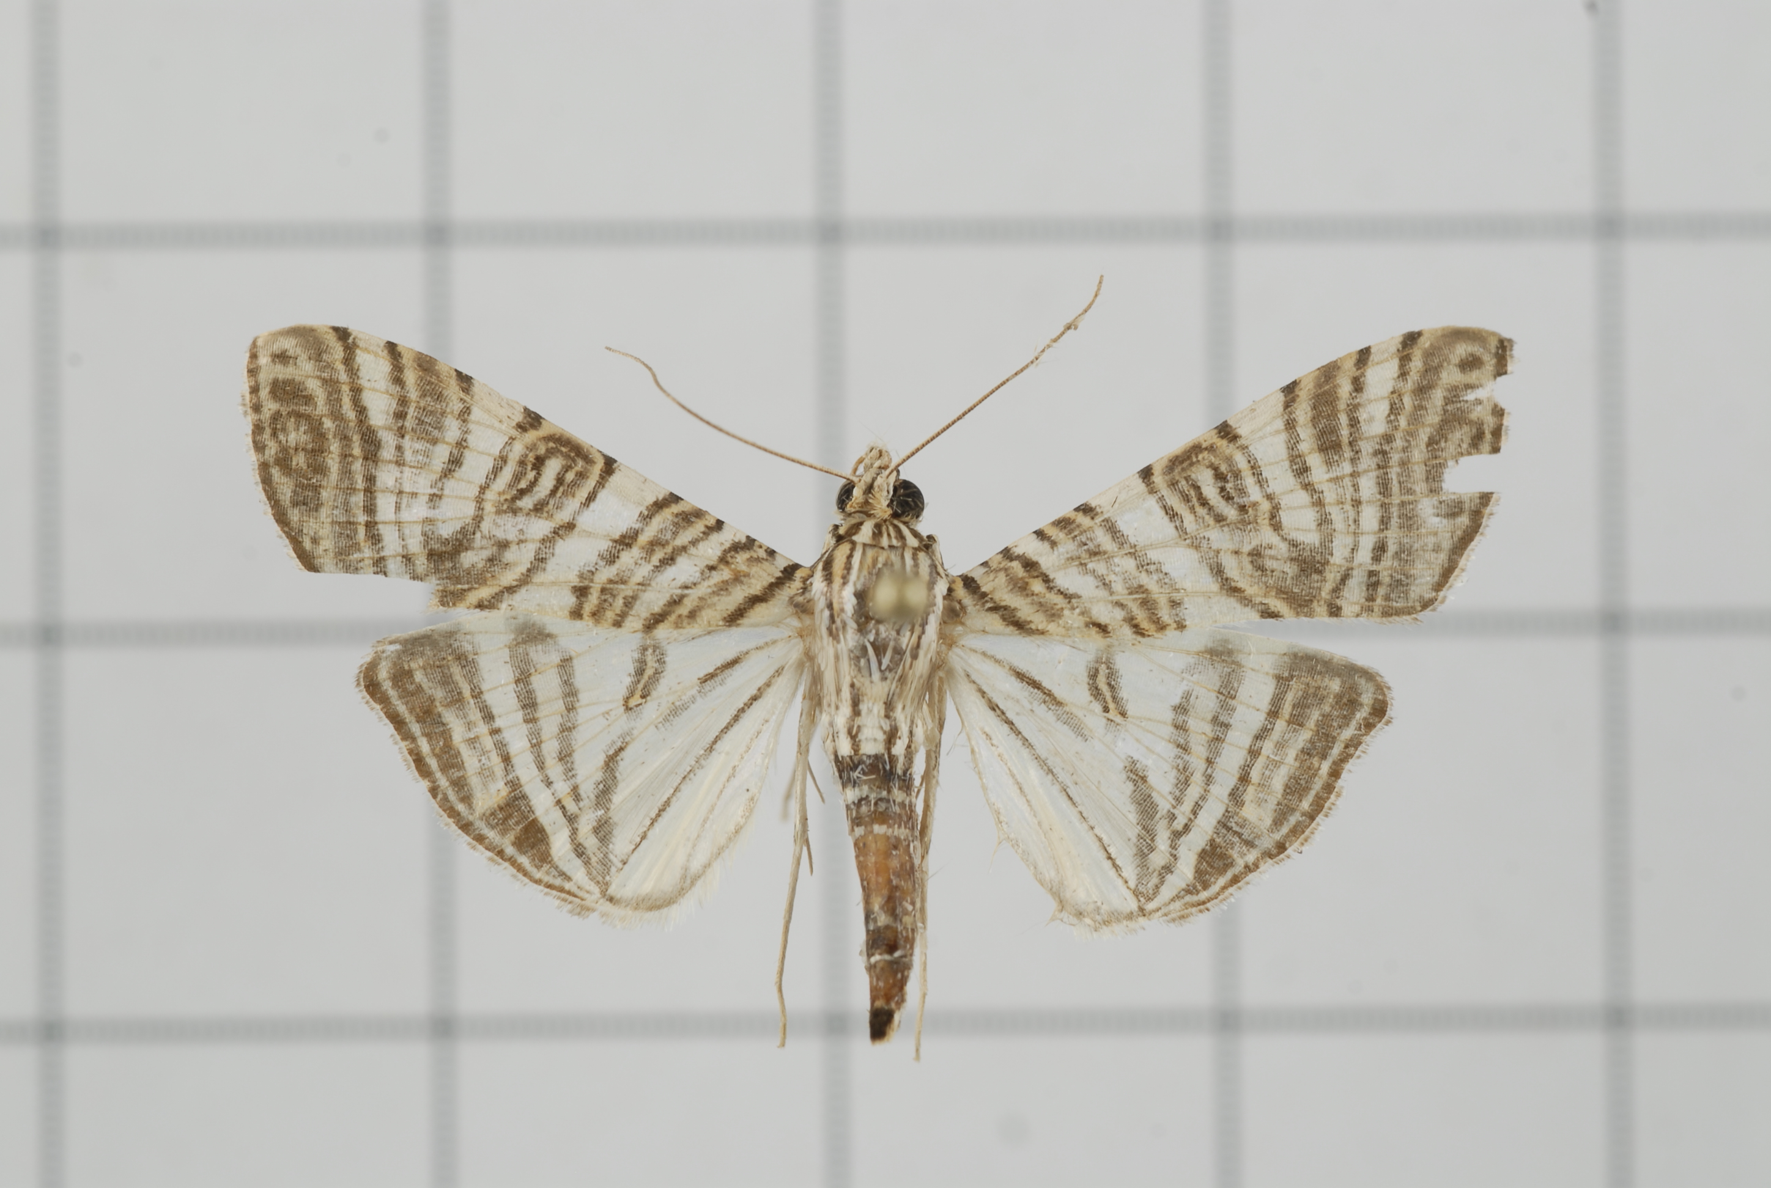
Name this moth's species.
Glyphodes multilinealis
